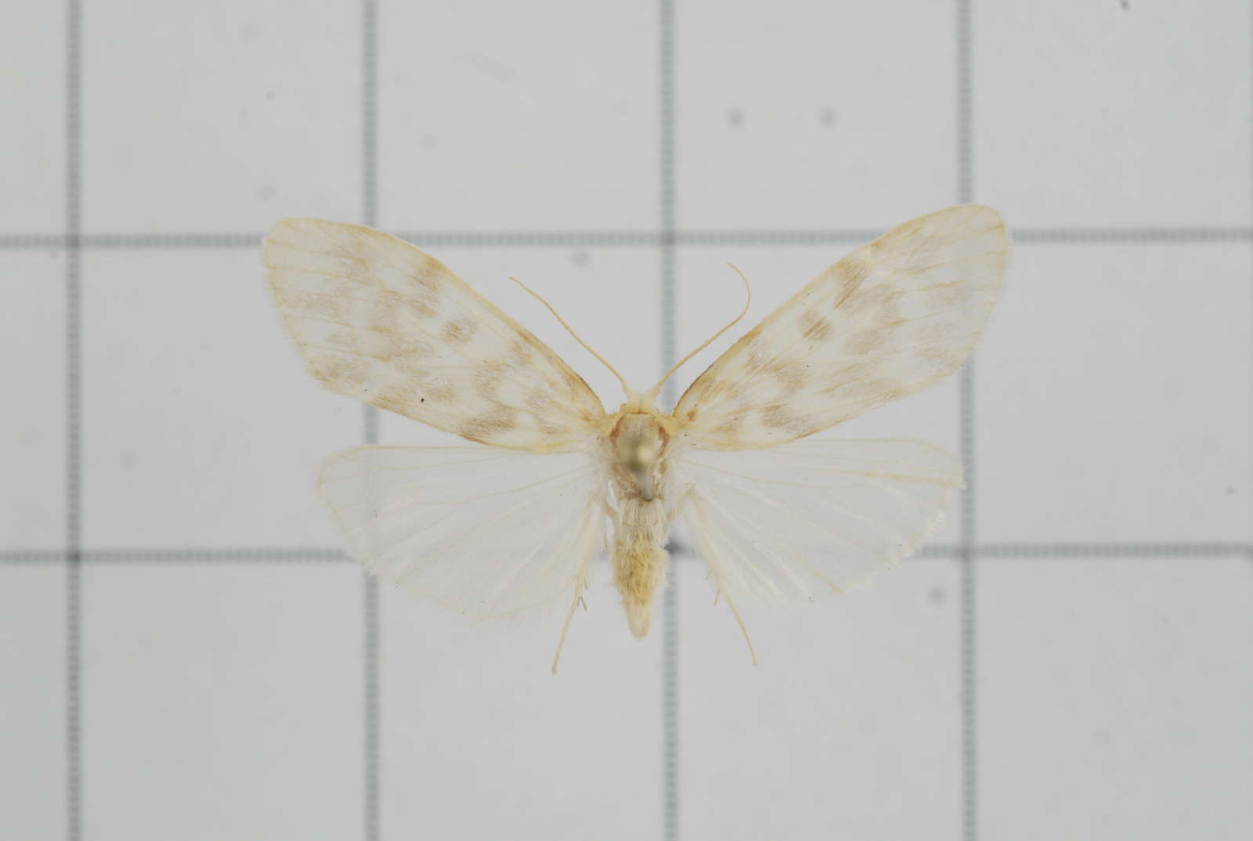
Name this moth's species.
Hemipsilia coavestis
